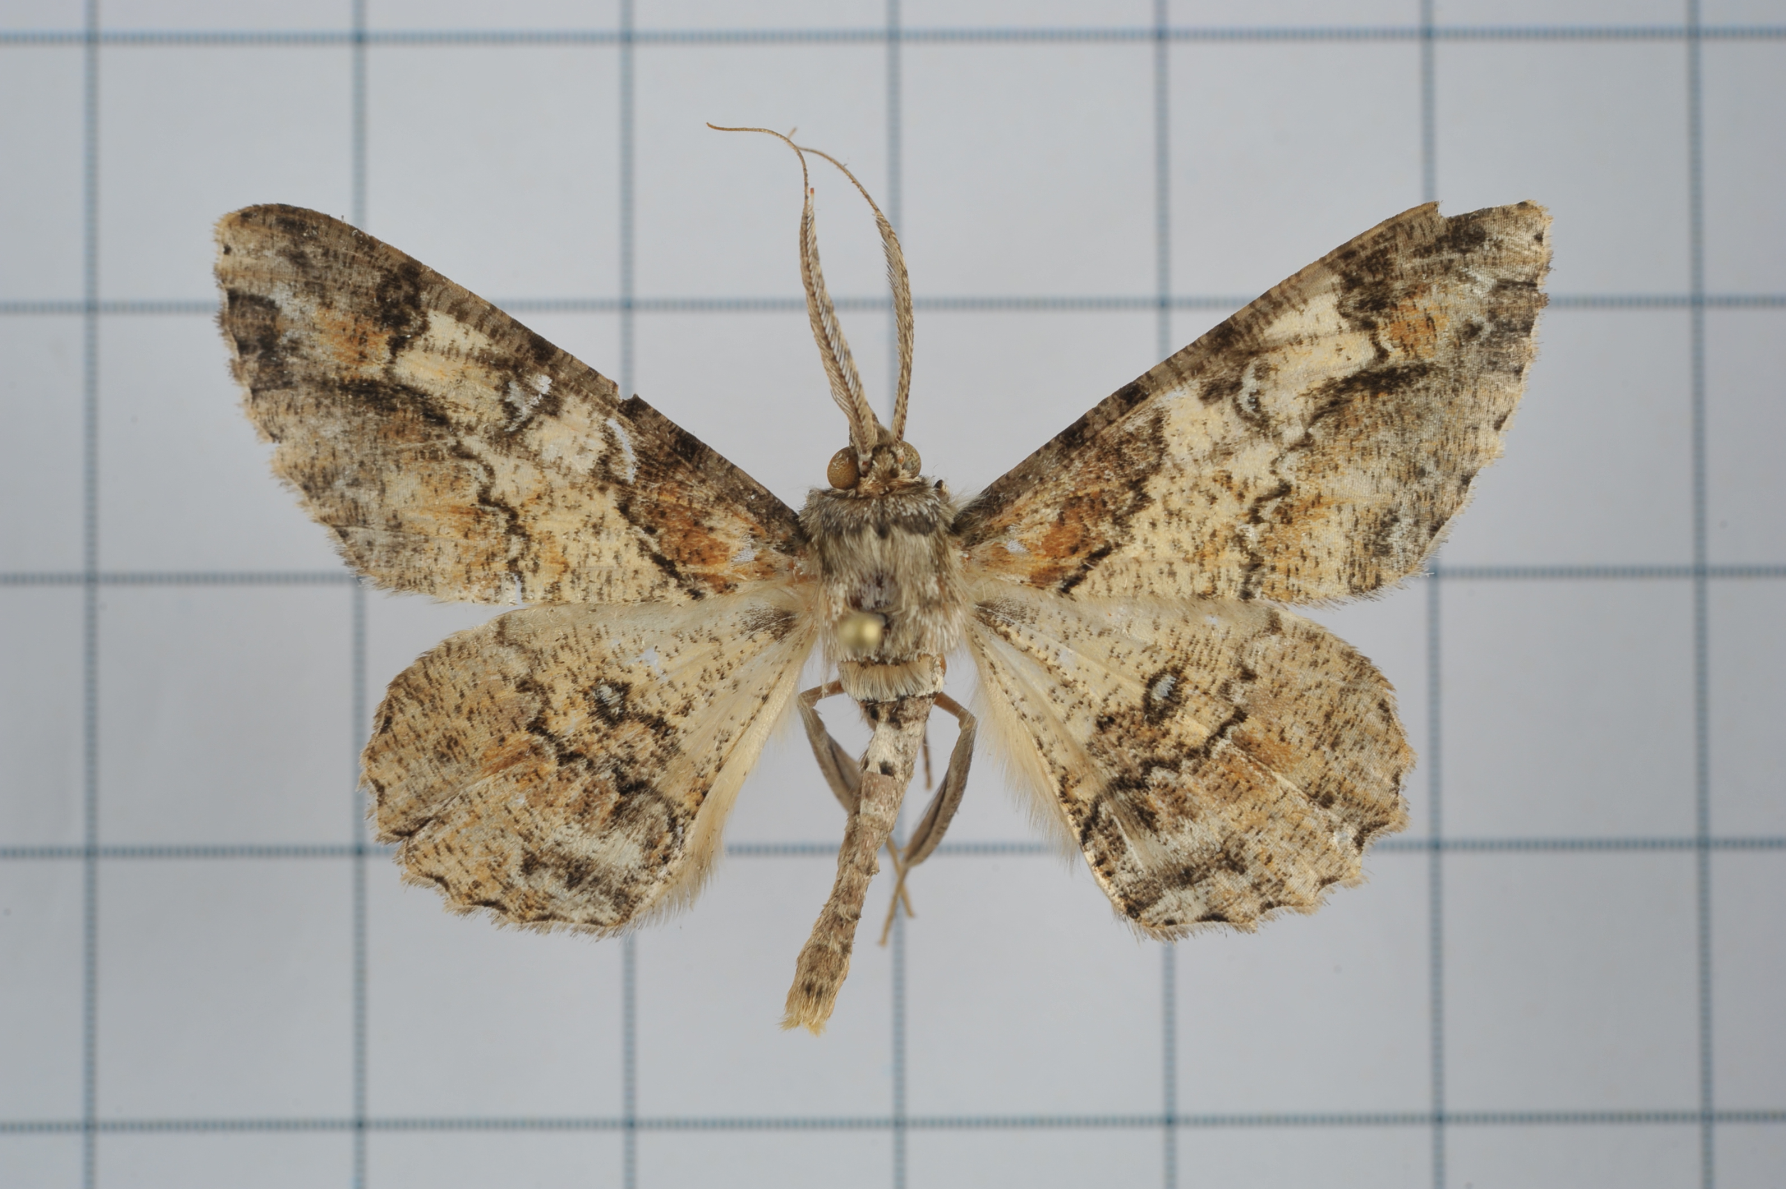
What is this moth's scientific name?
Cleora fraterna
